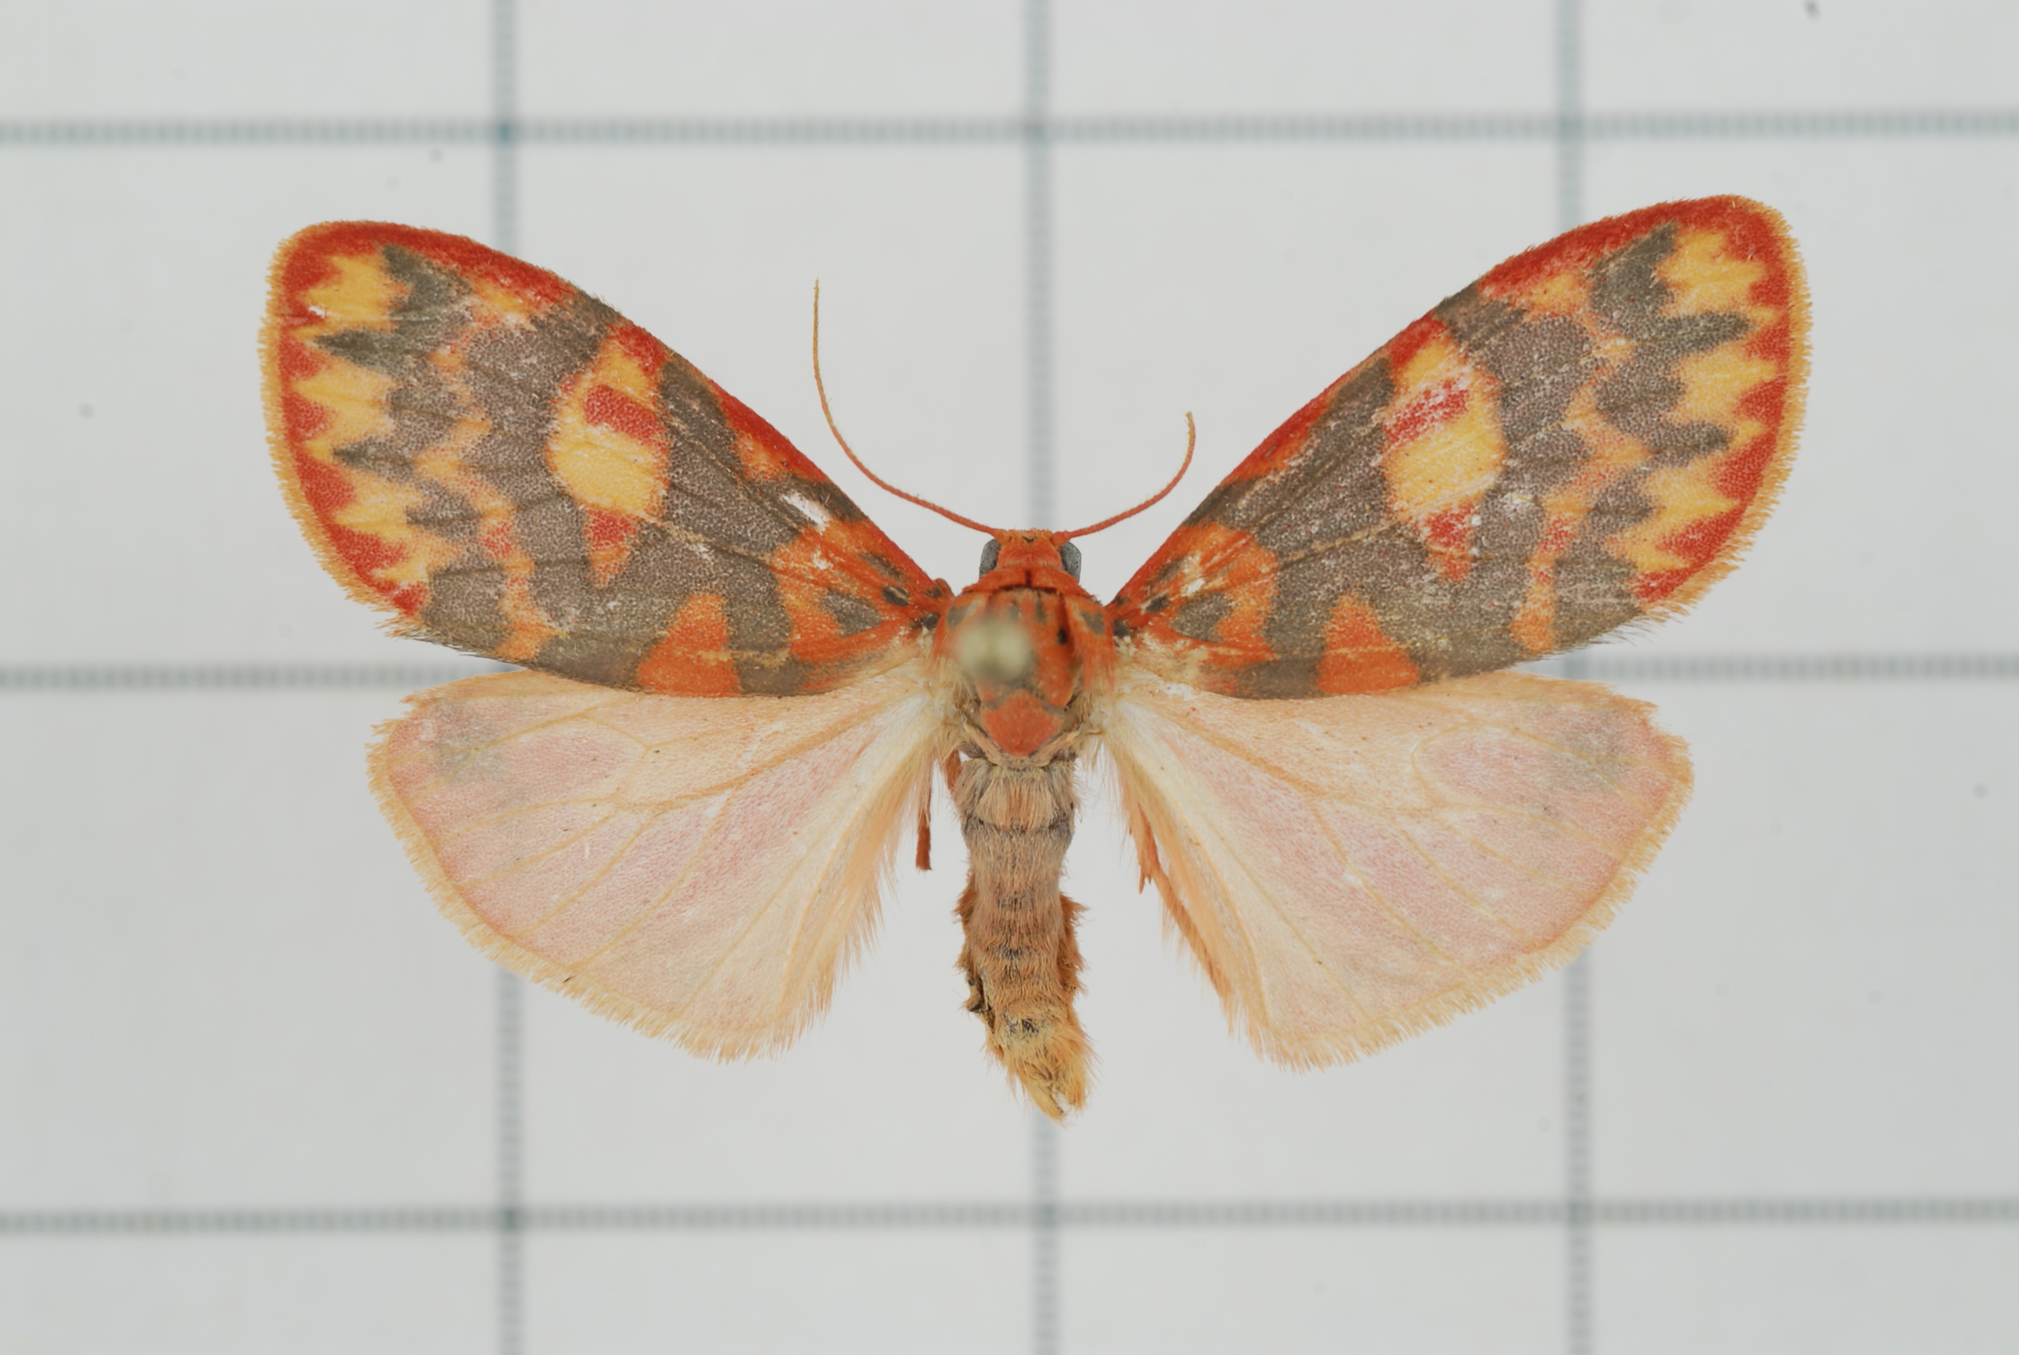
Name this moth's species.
Floridasura tricolor
